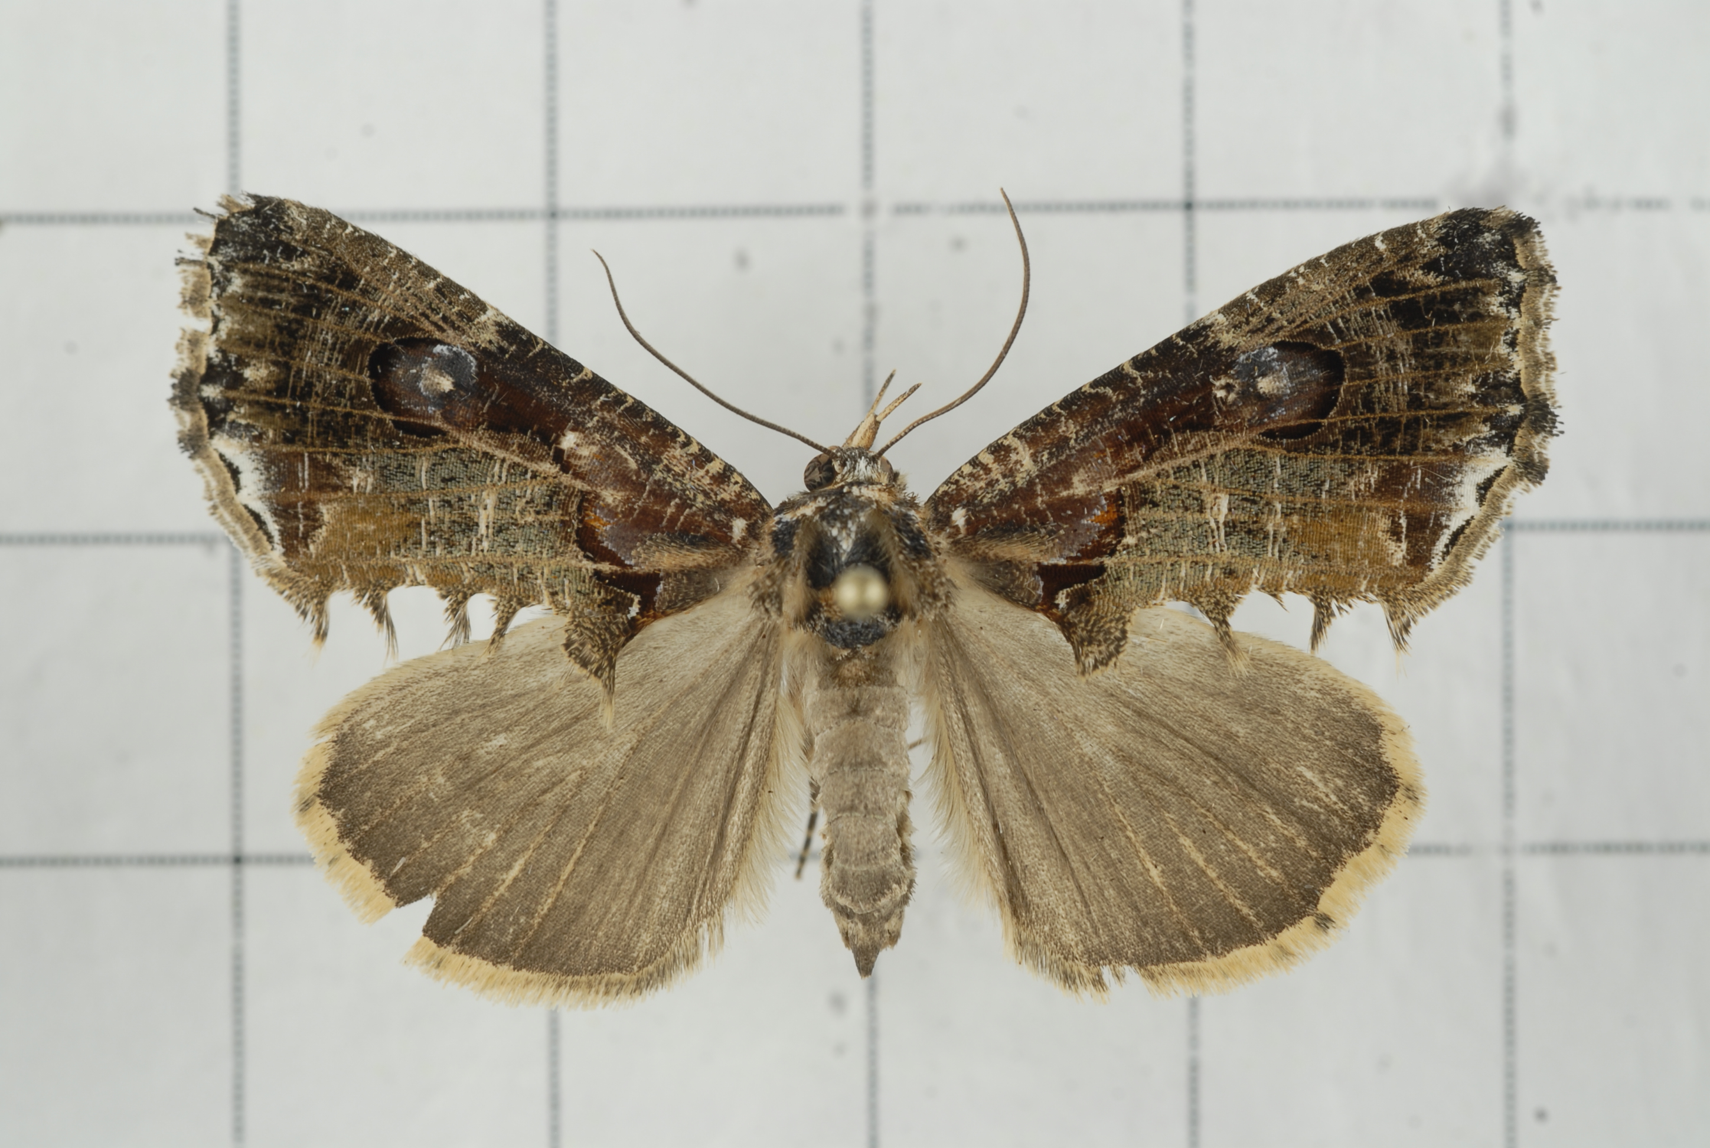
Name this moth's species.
Pilipectus taiwanus
